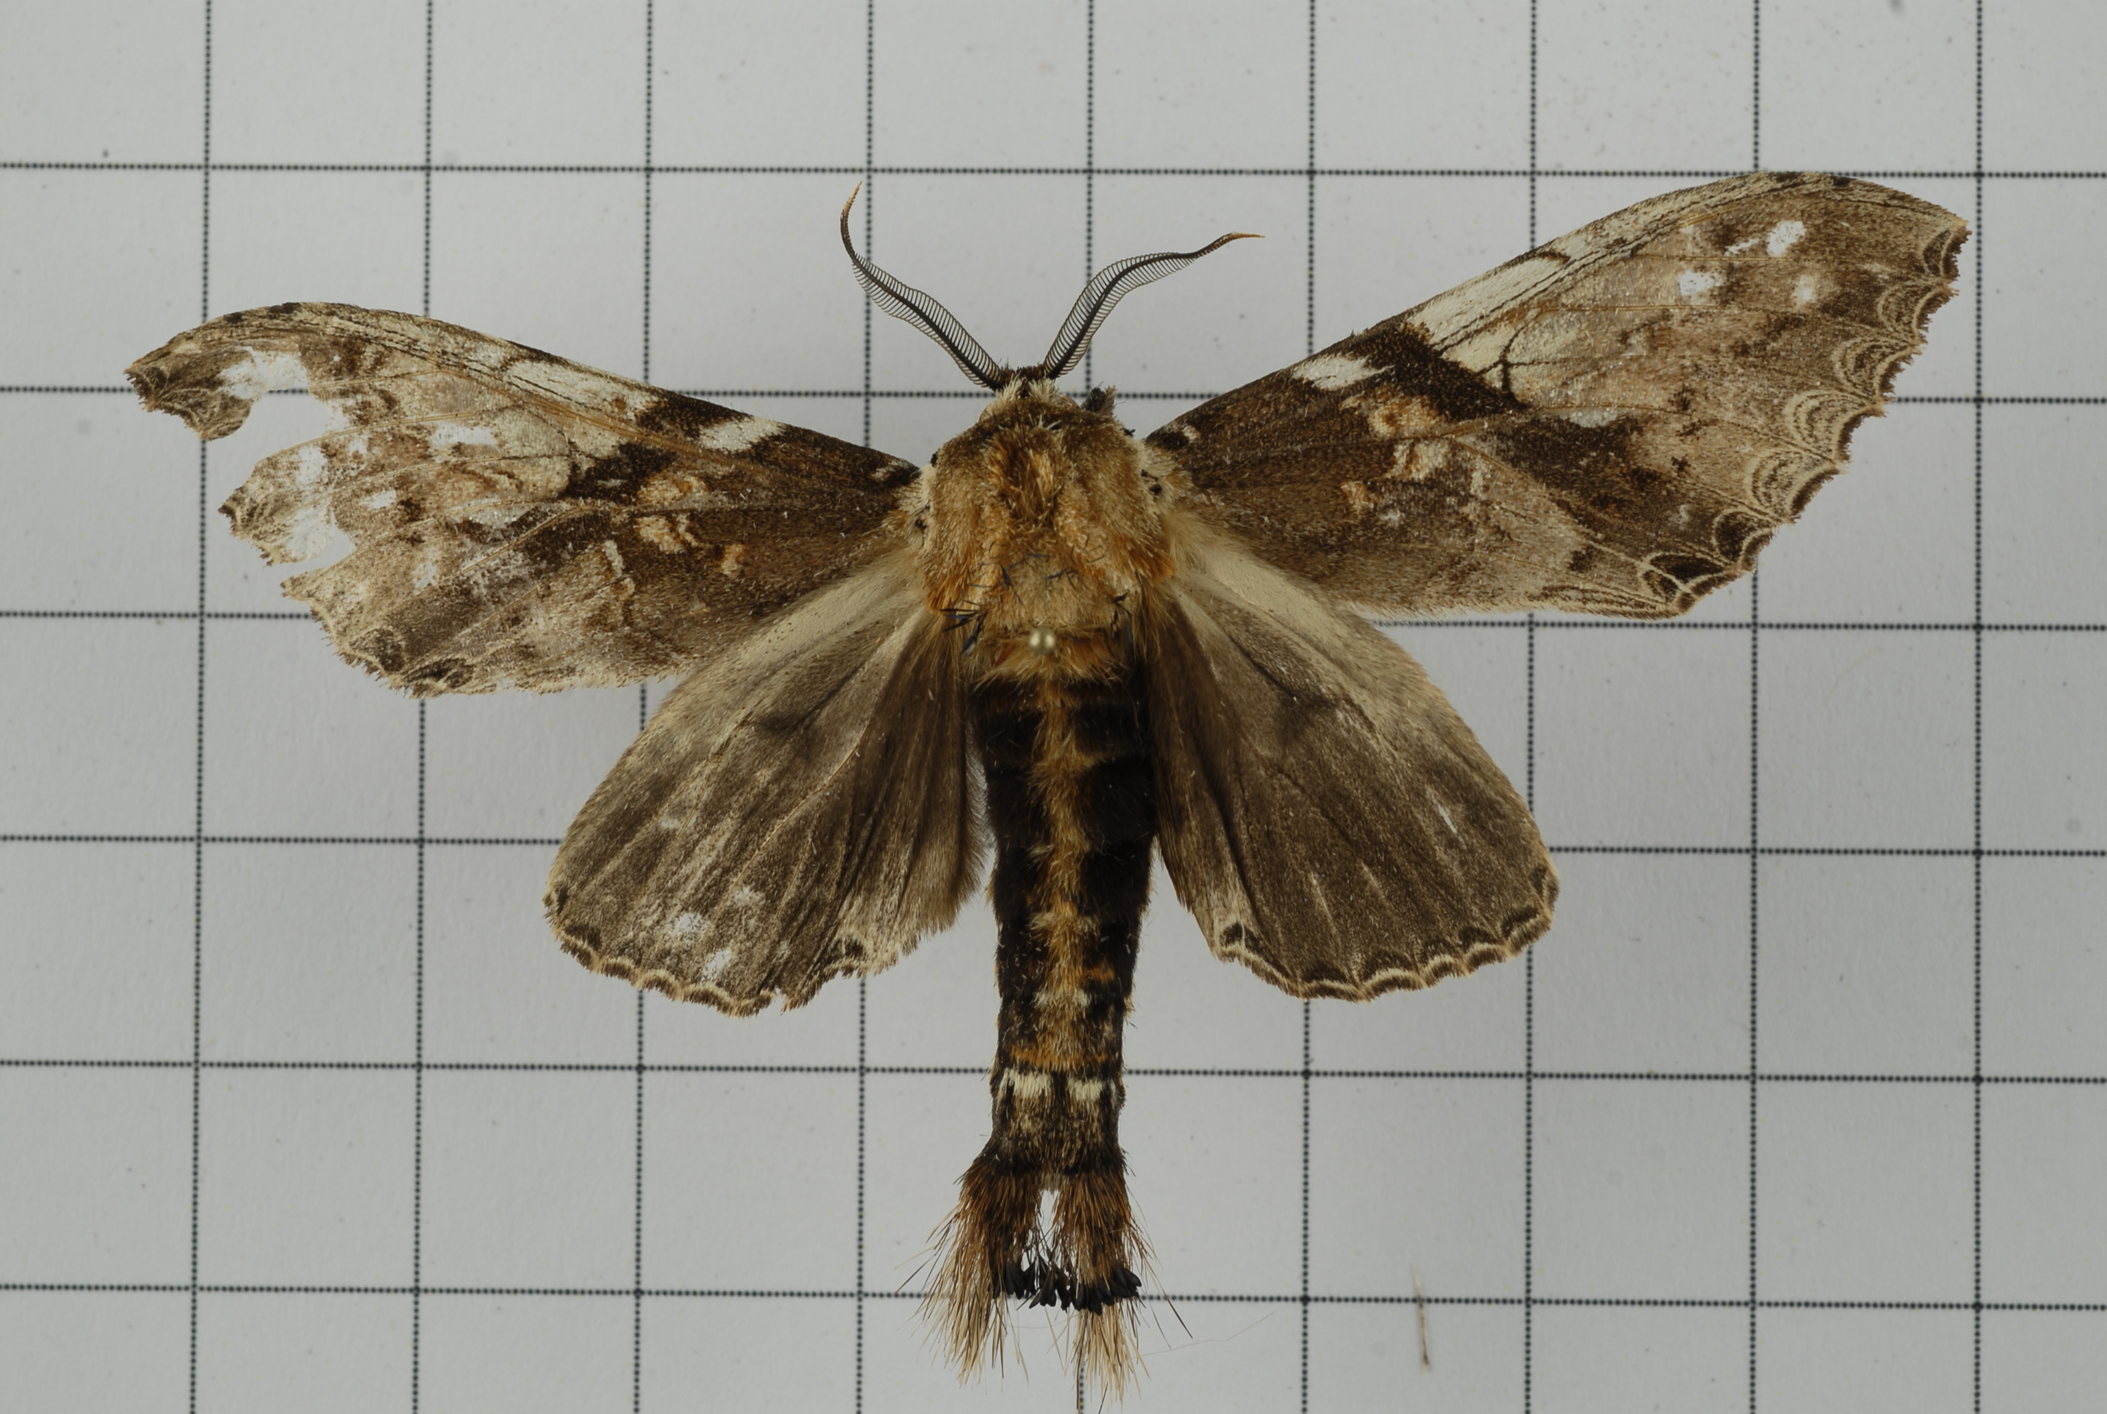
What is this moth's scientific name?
Dudusa nobilis
